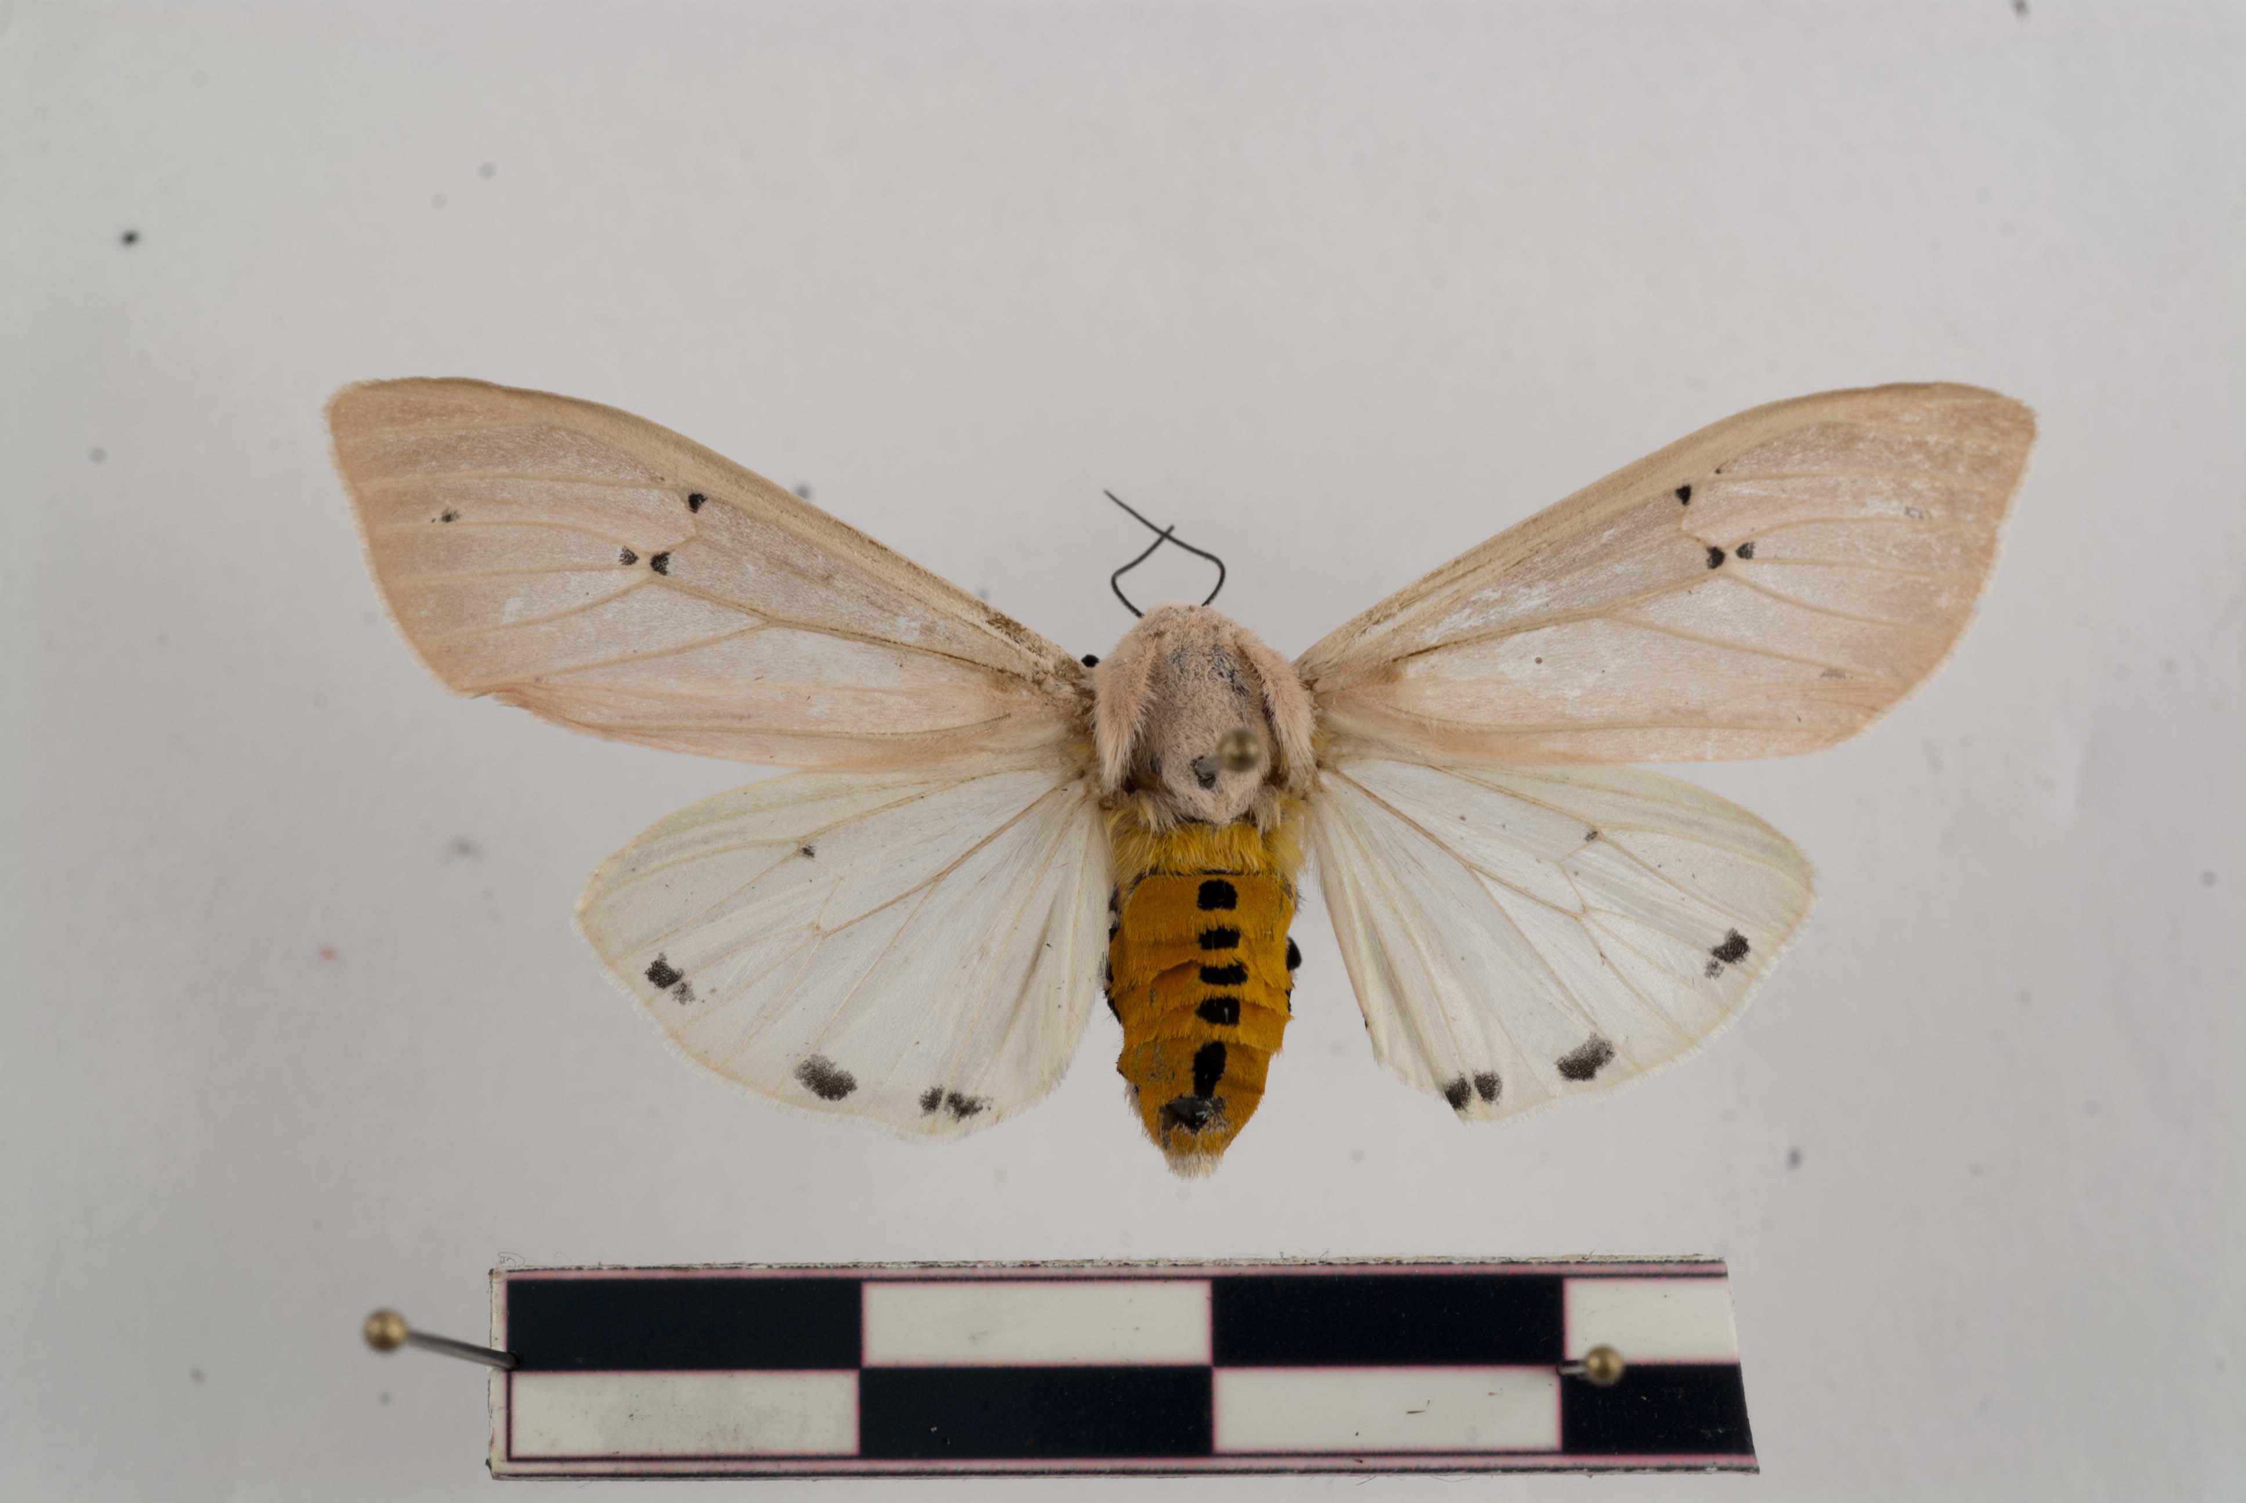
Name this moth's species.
Creatonotos transiens koni
